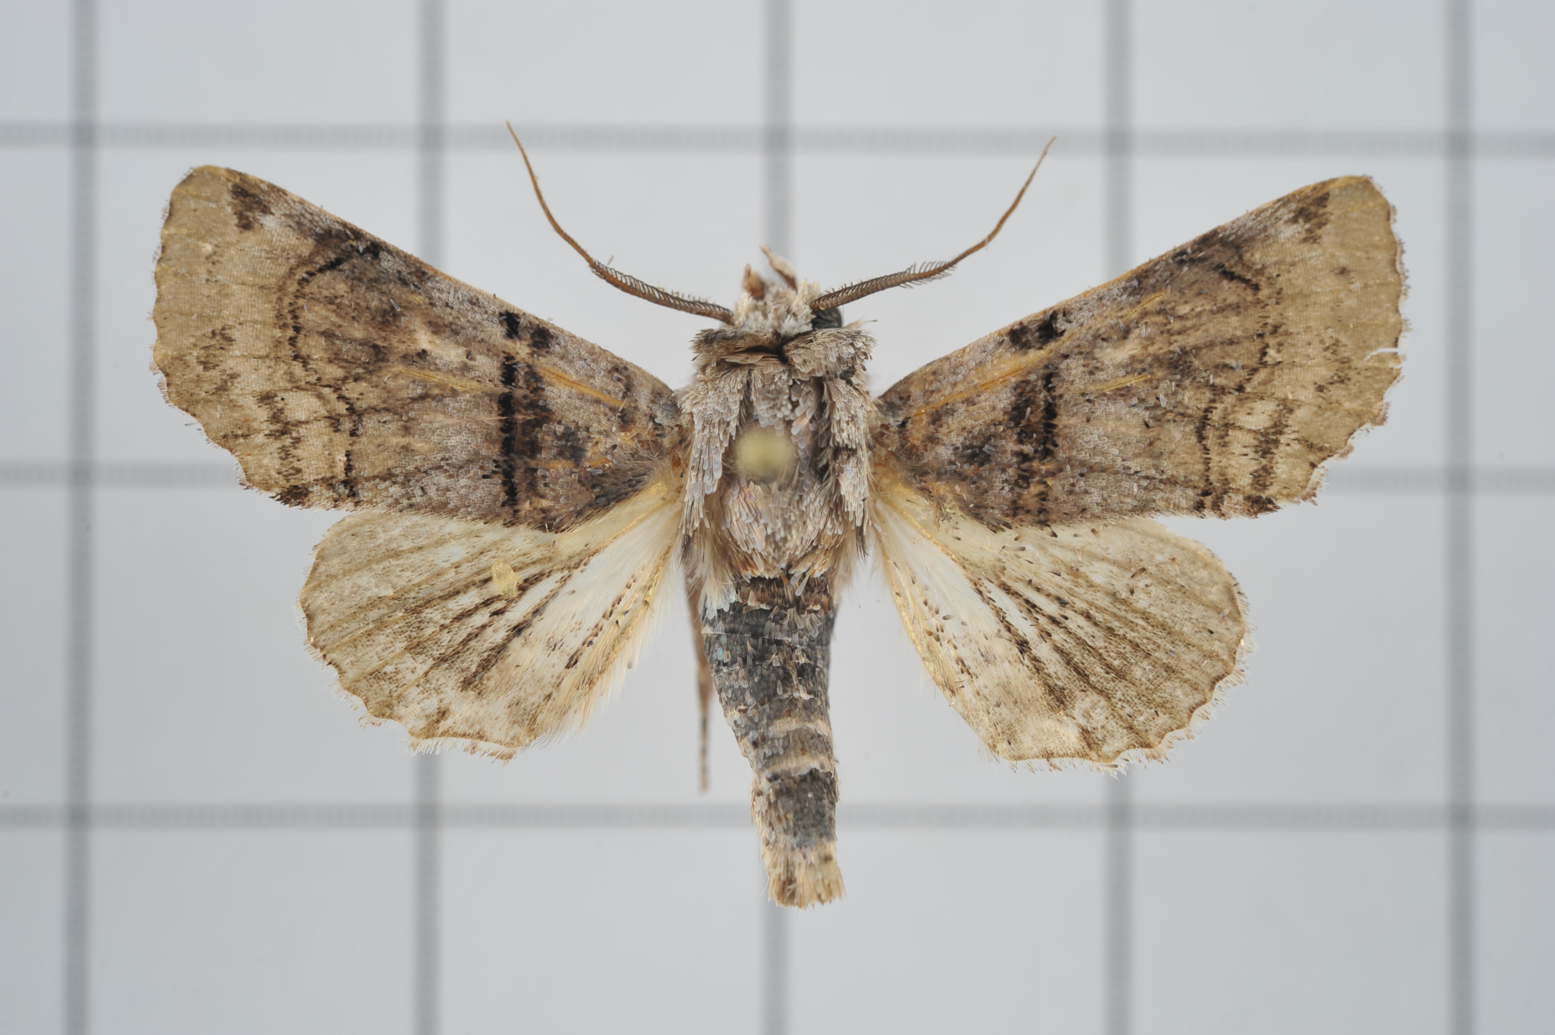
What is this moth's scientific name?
Aplotelia diplographa
